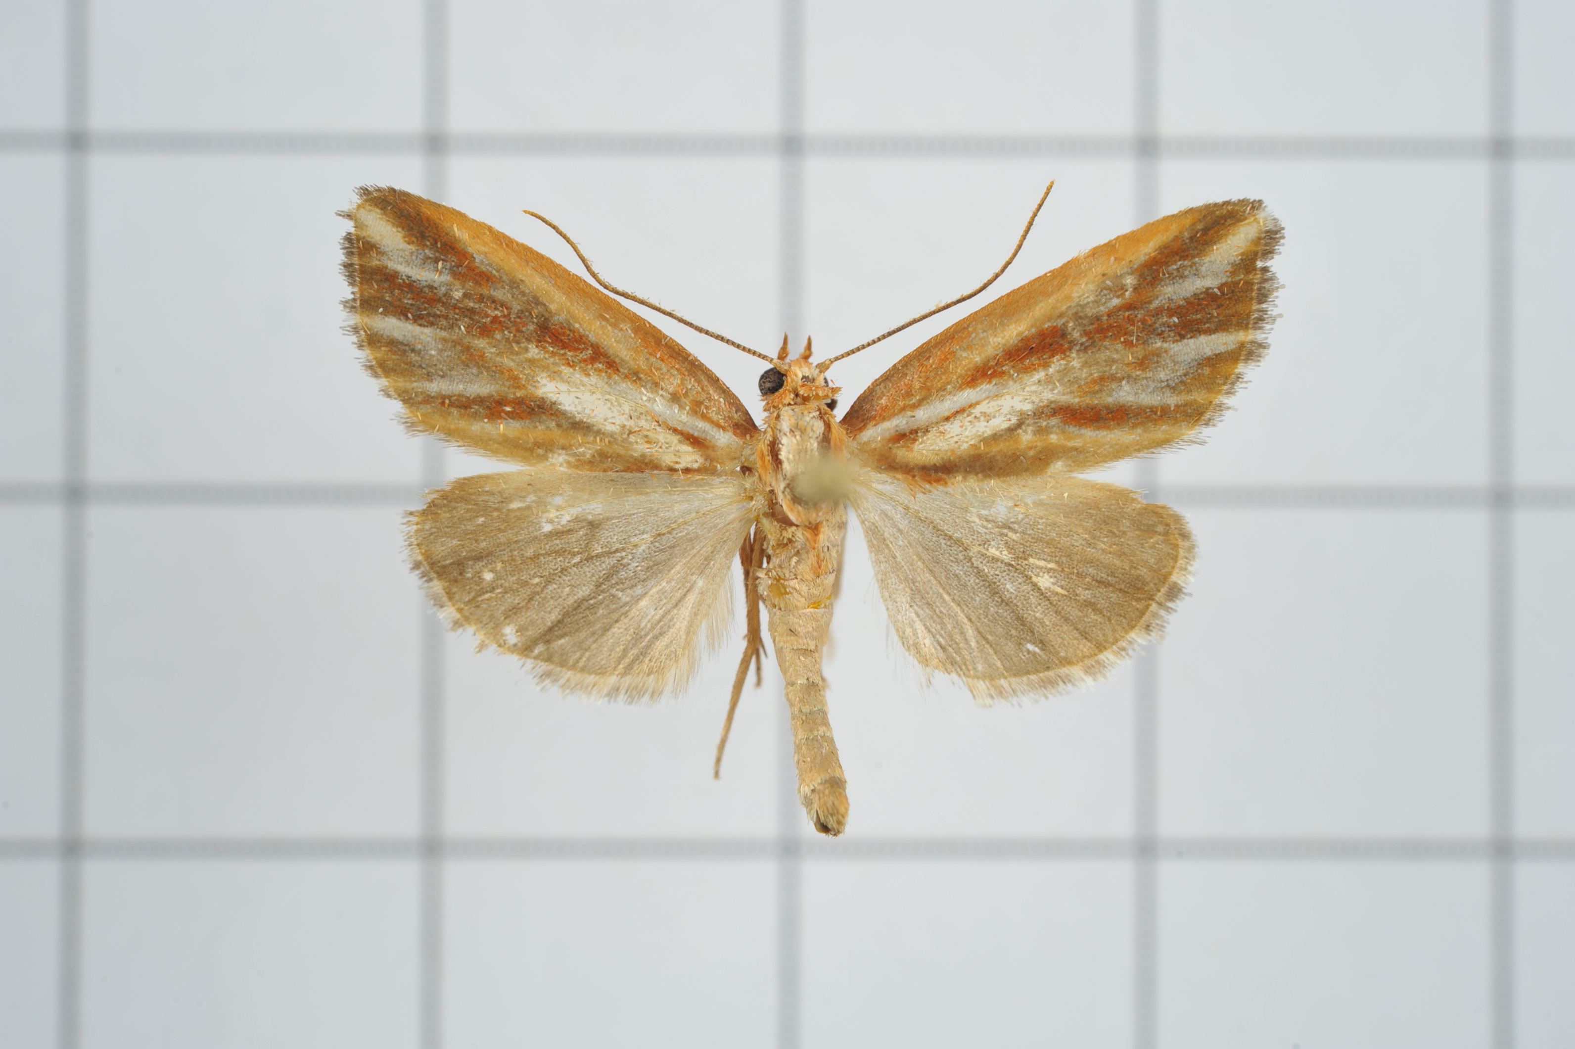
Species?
Narangodes confluens
